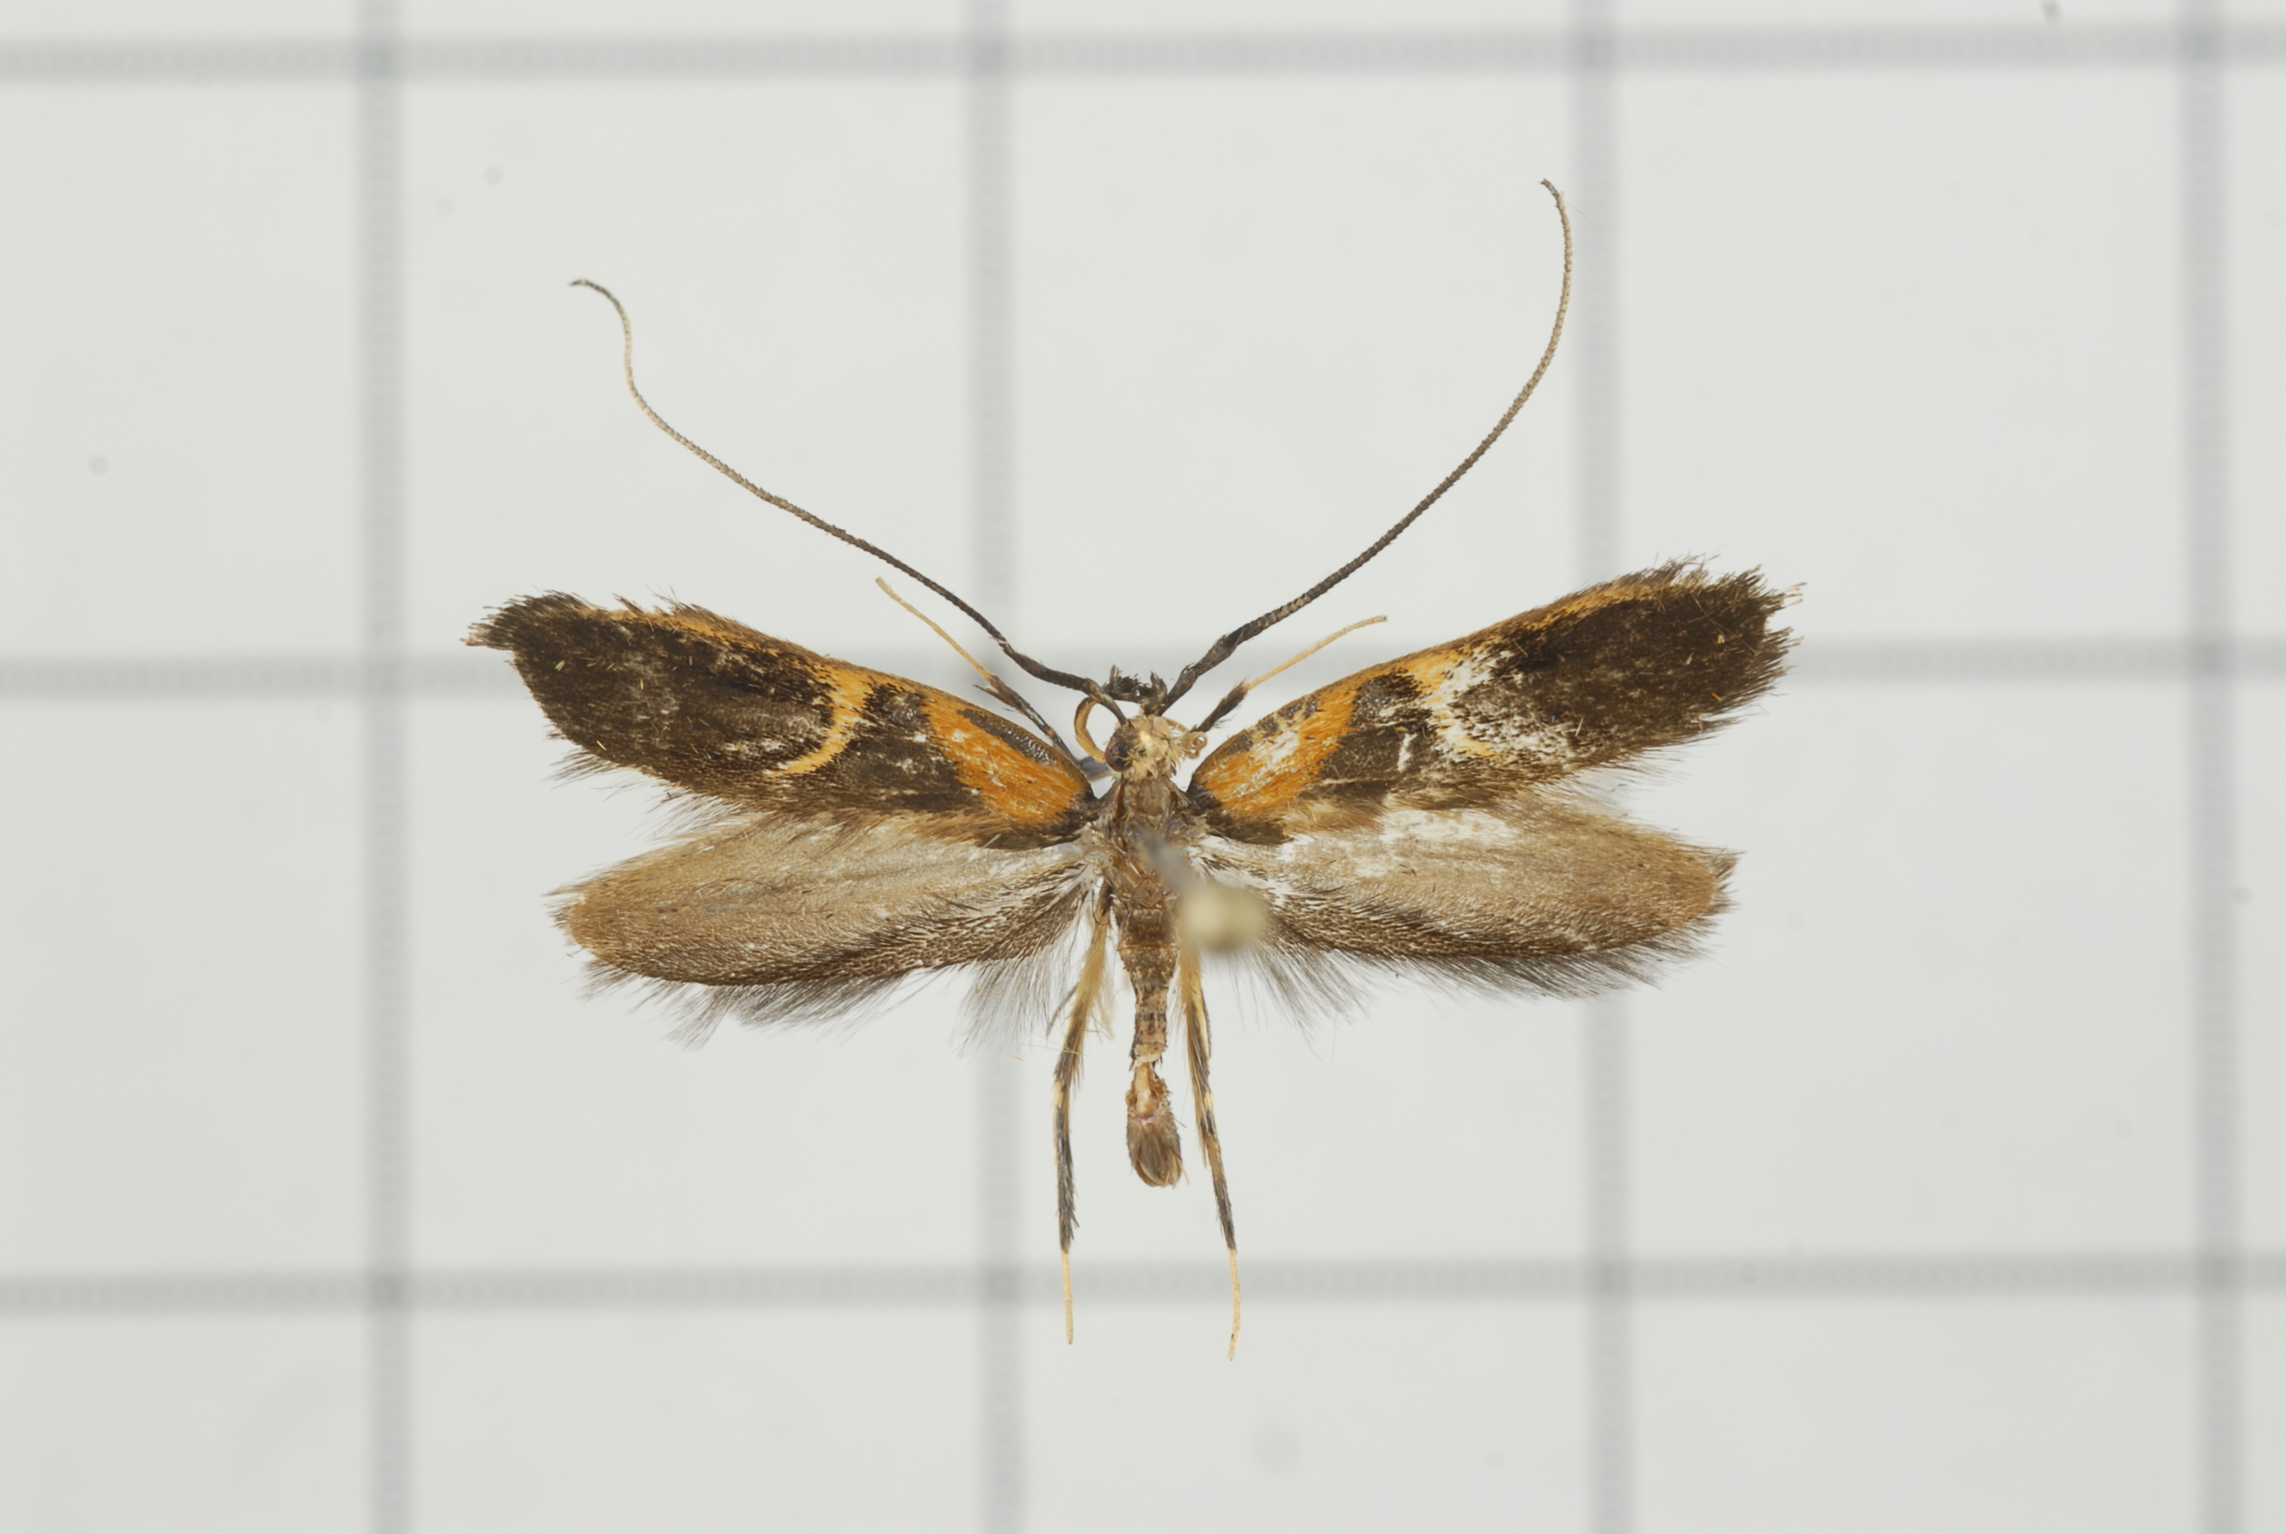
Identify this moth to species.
Tisis mesozosta
